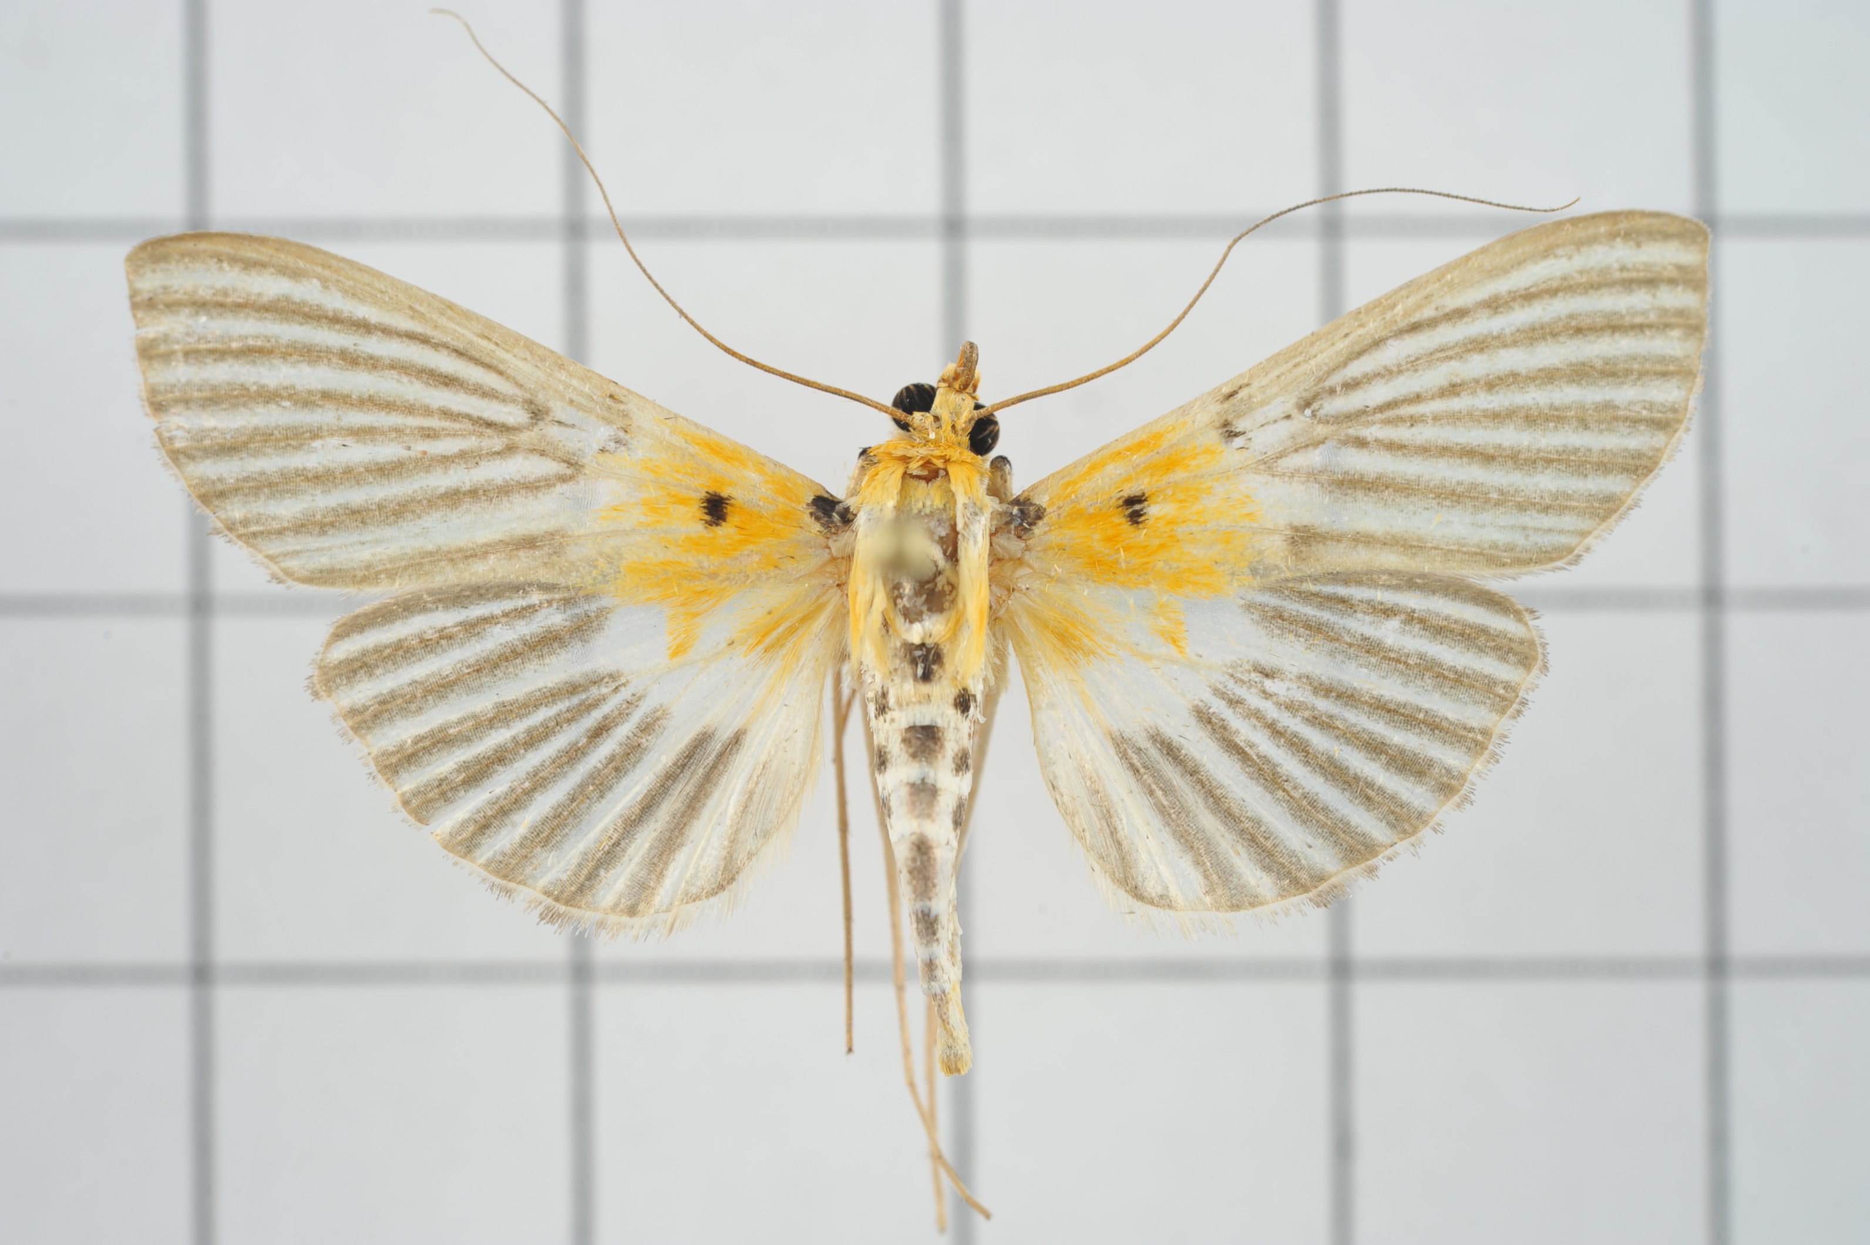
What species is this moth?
Nevrina procopia
